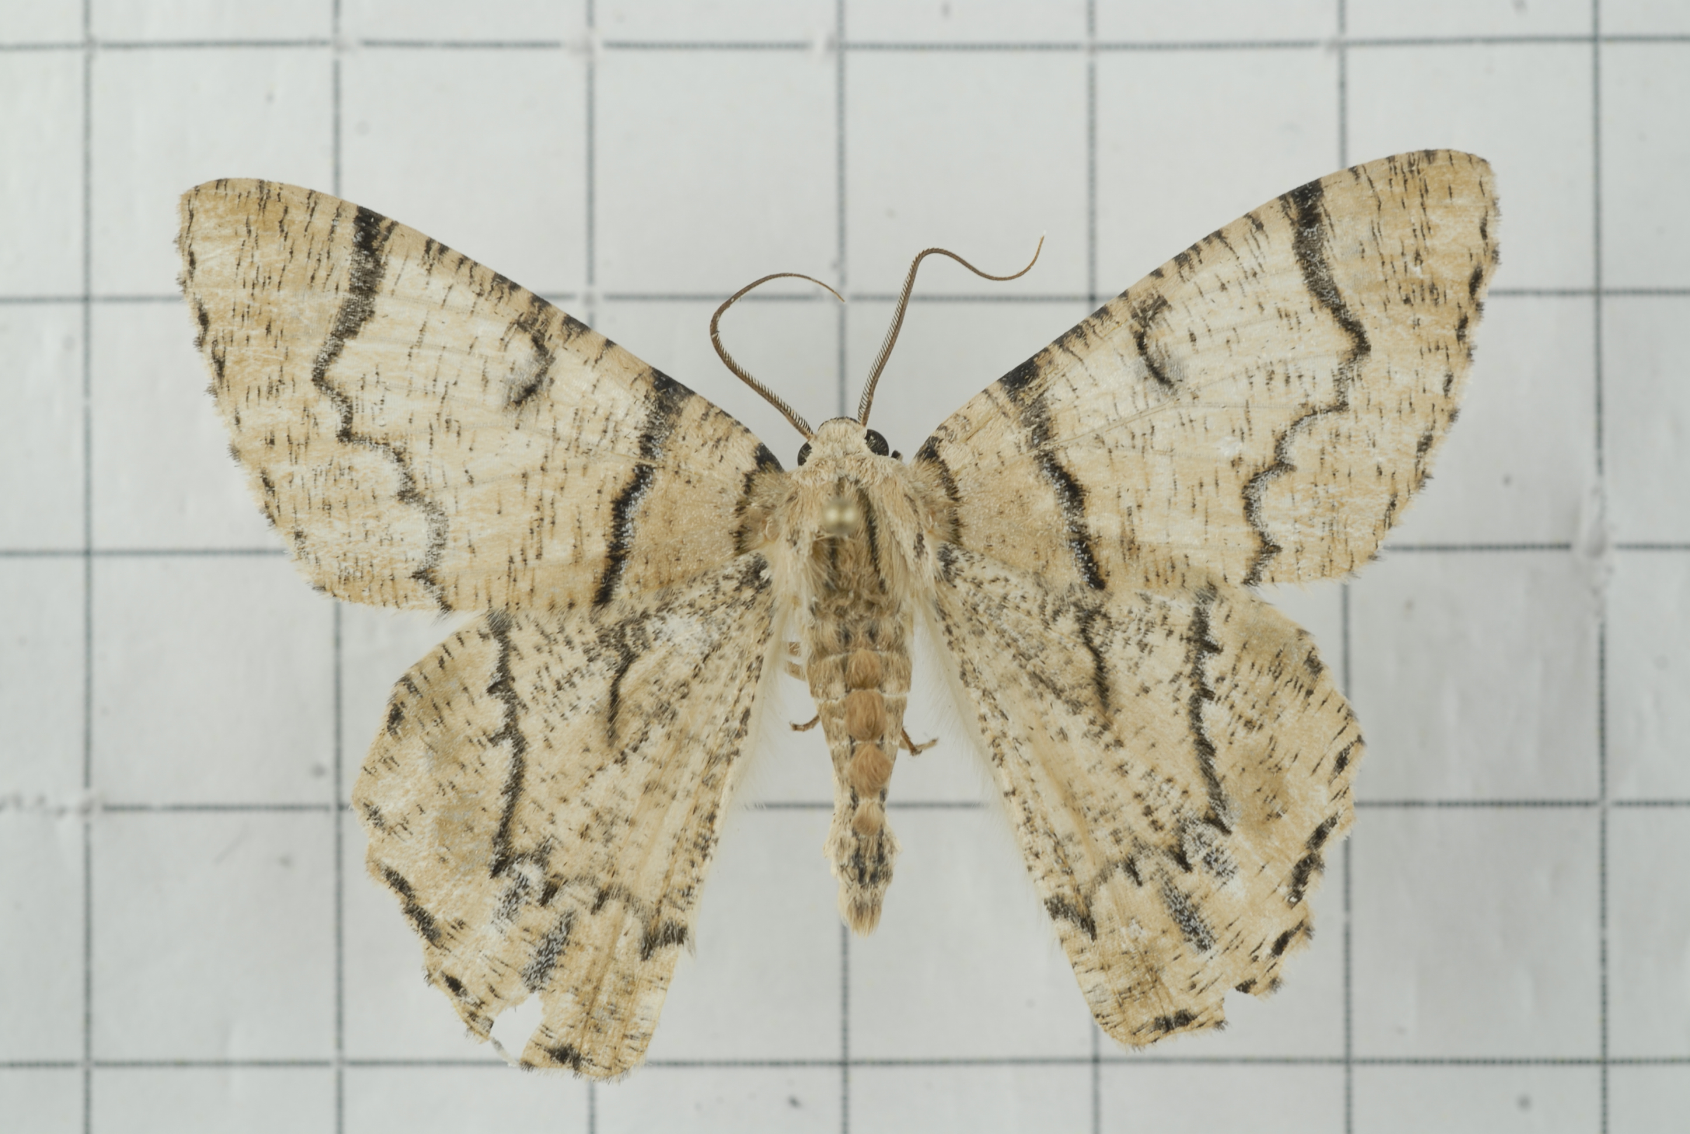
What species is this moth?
Lophophelma iterans onerosus
